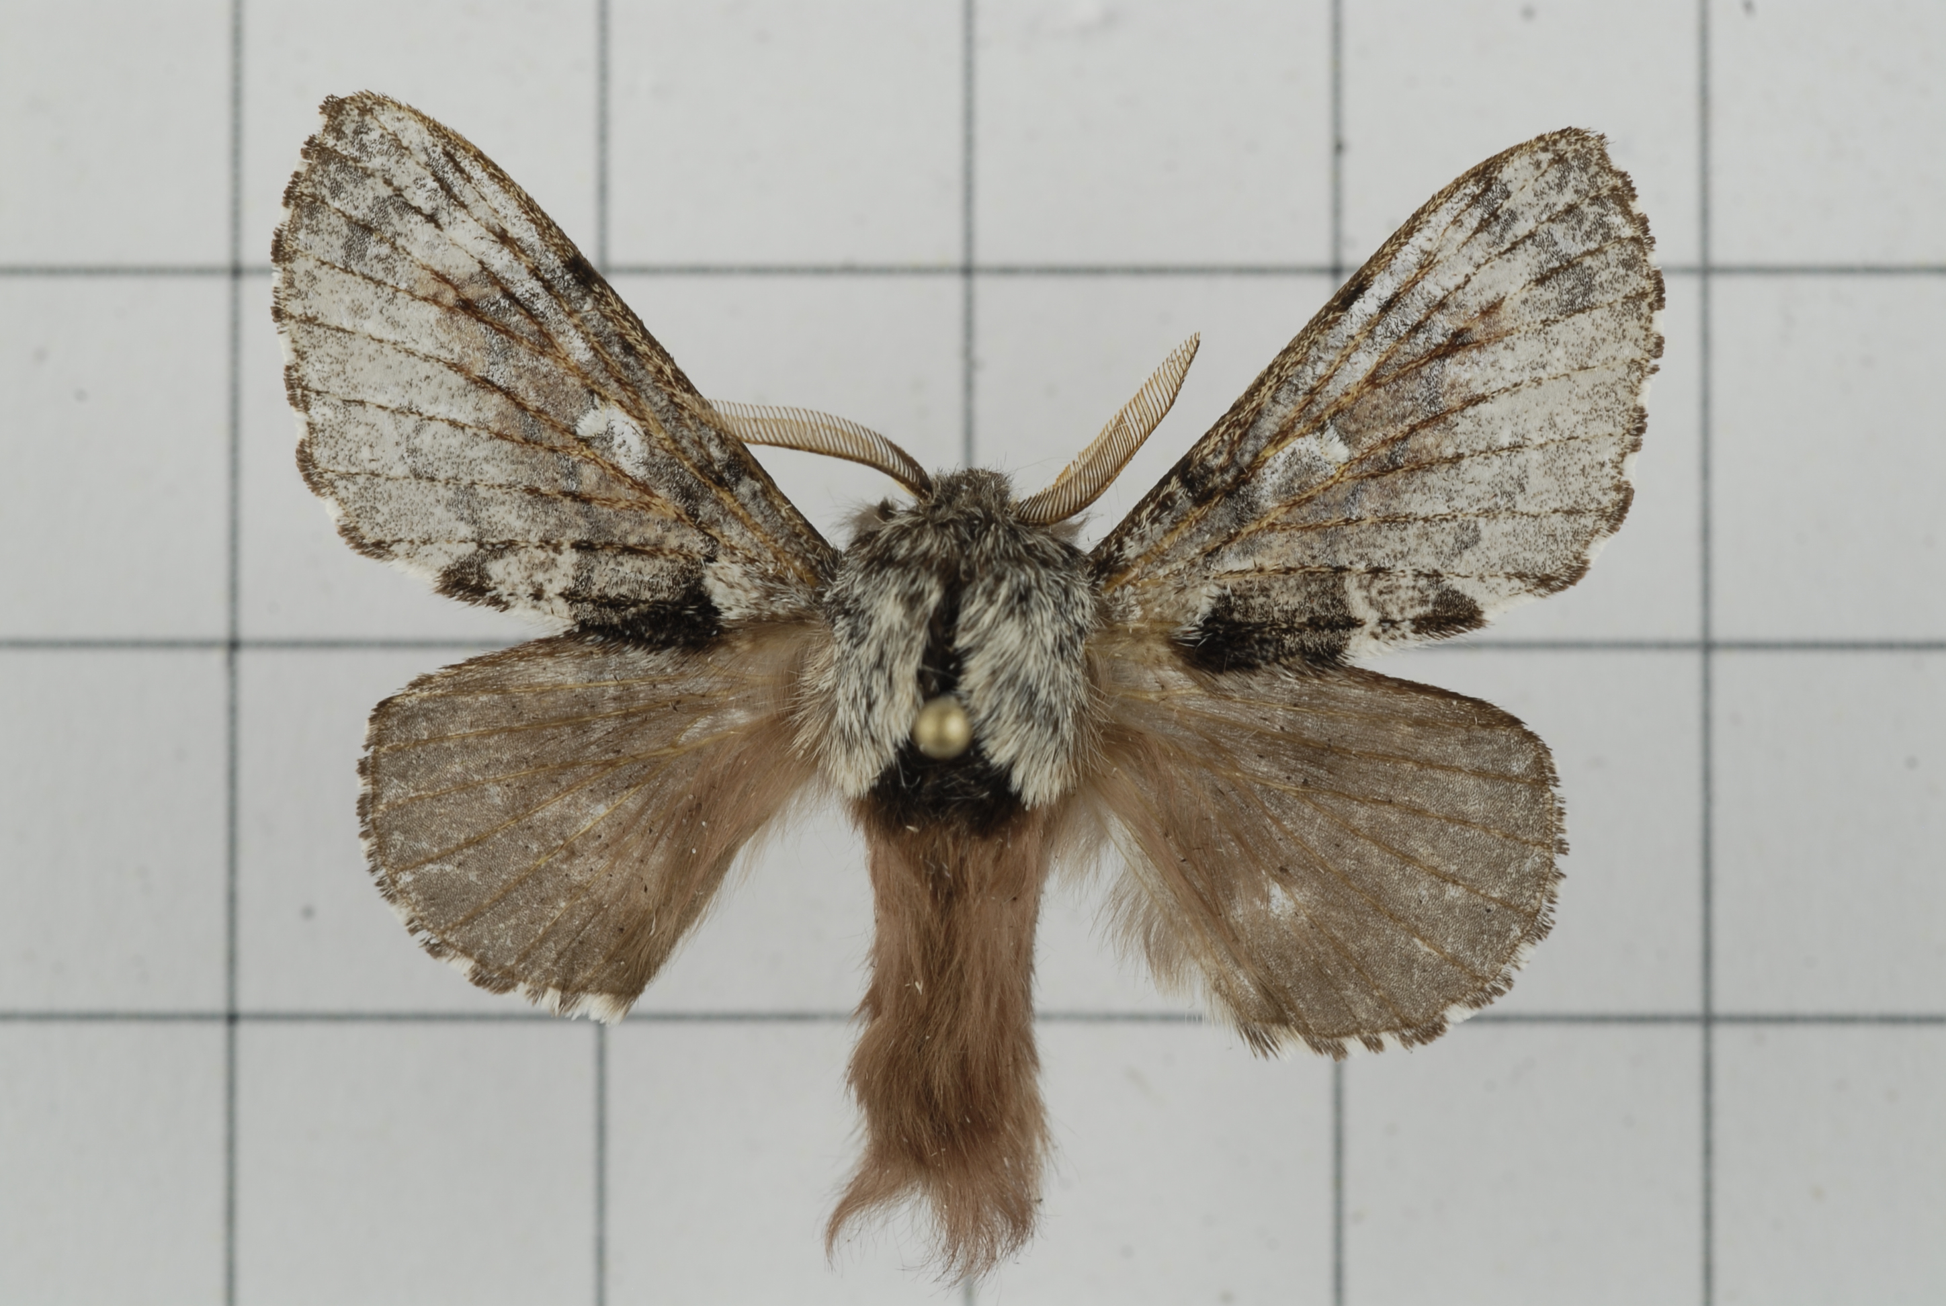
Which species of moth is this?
Cosmotriche discitincta discitincta
